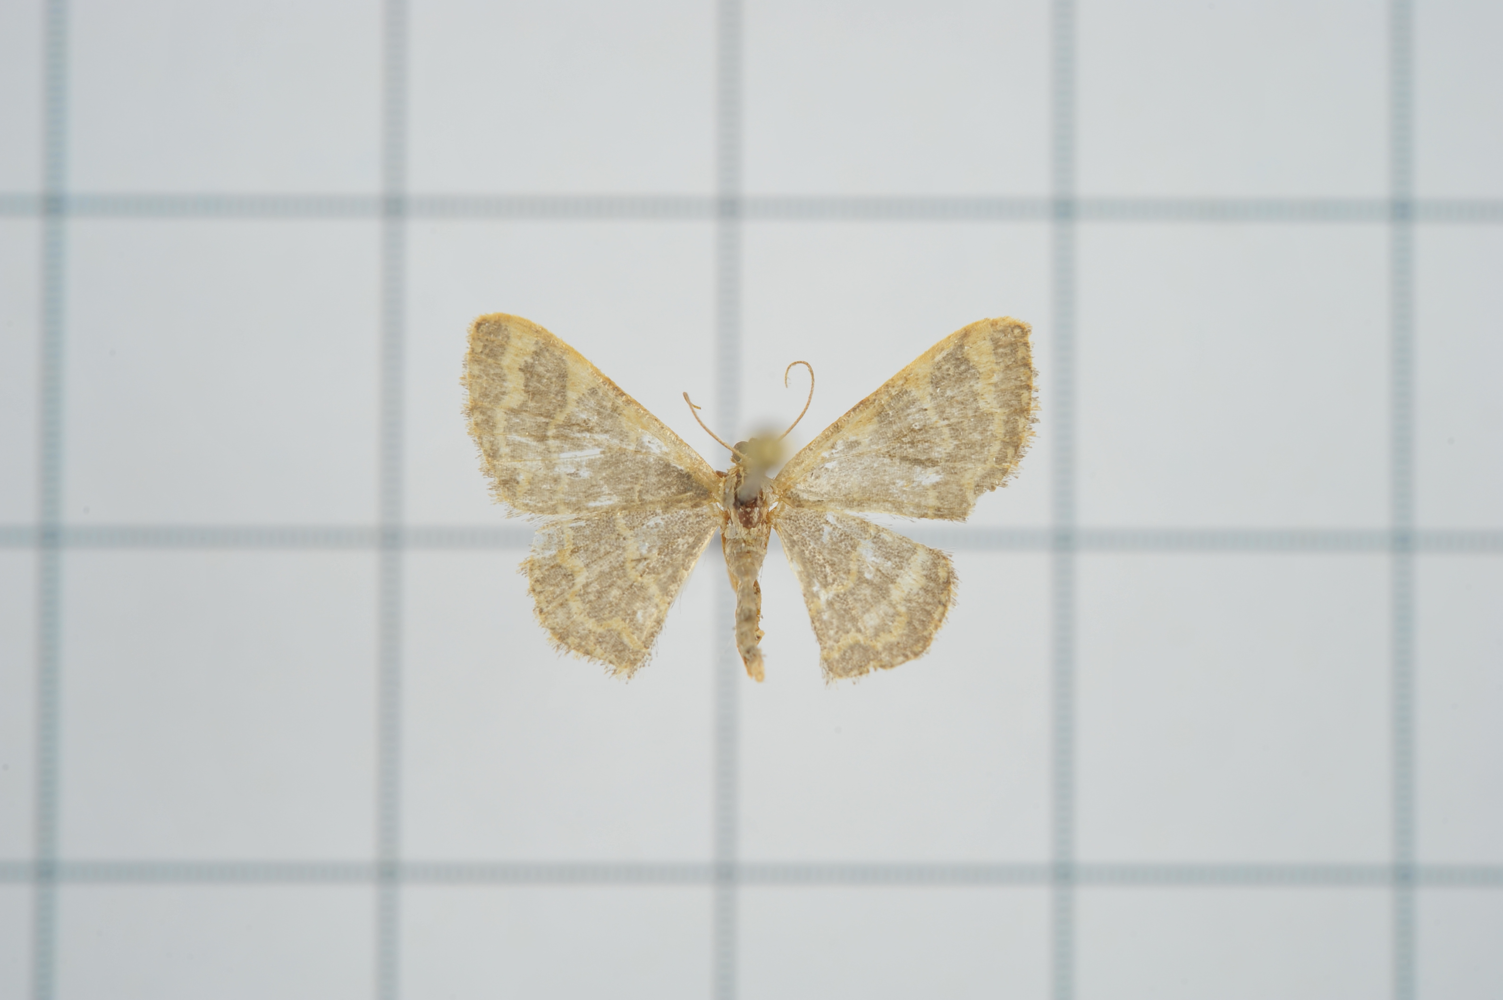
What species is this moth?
Idaea costiguttata
